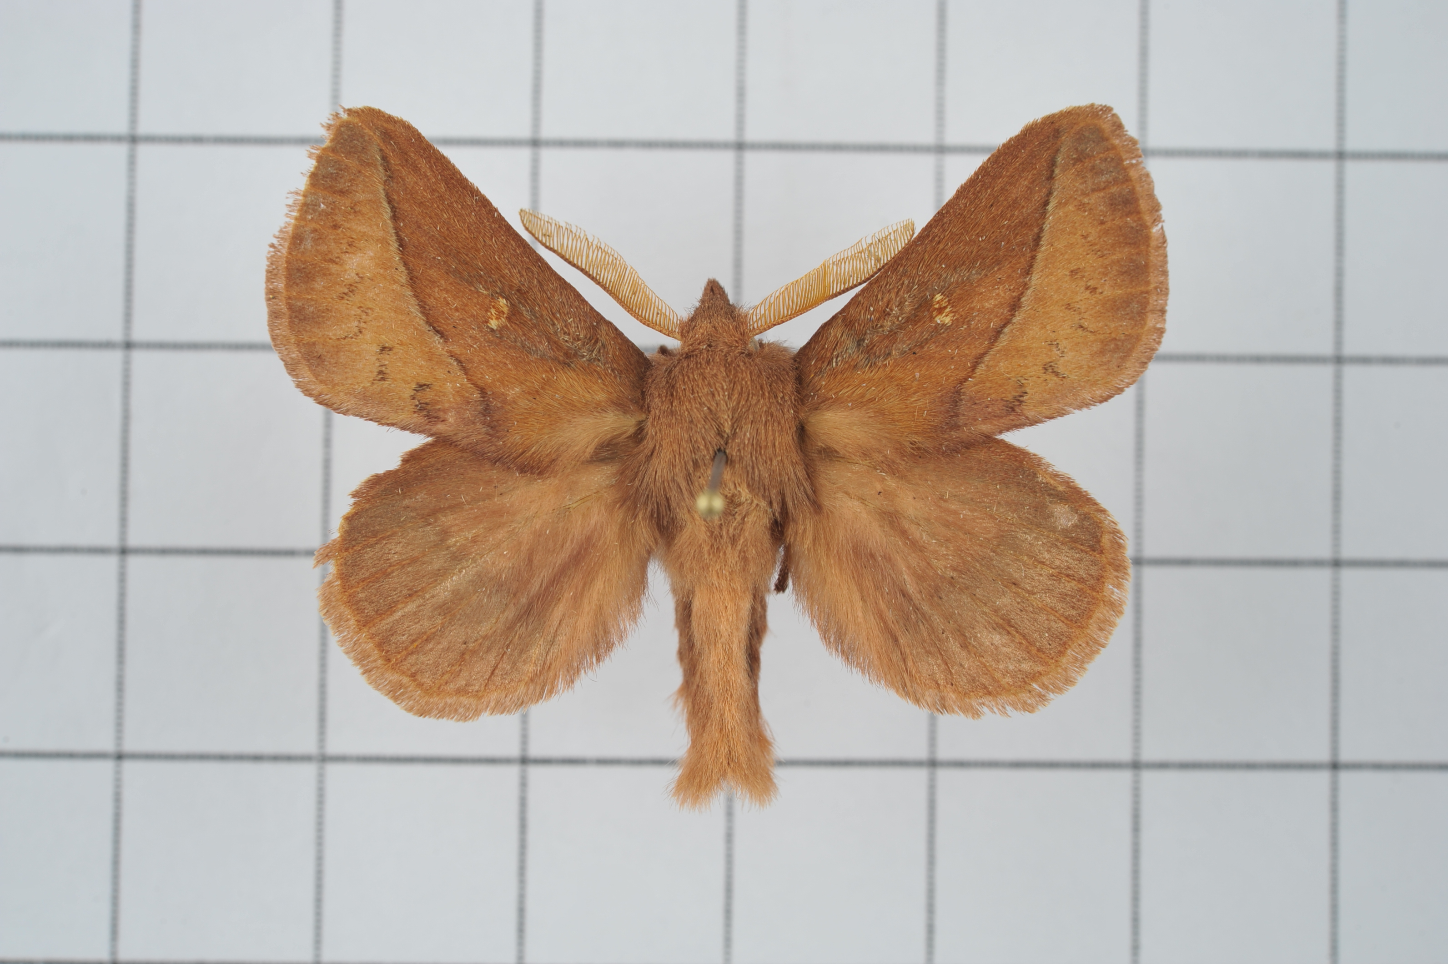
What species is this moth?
Euthrix tamahonis
